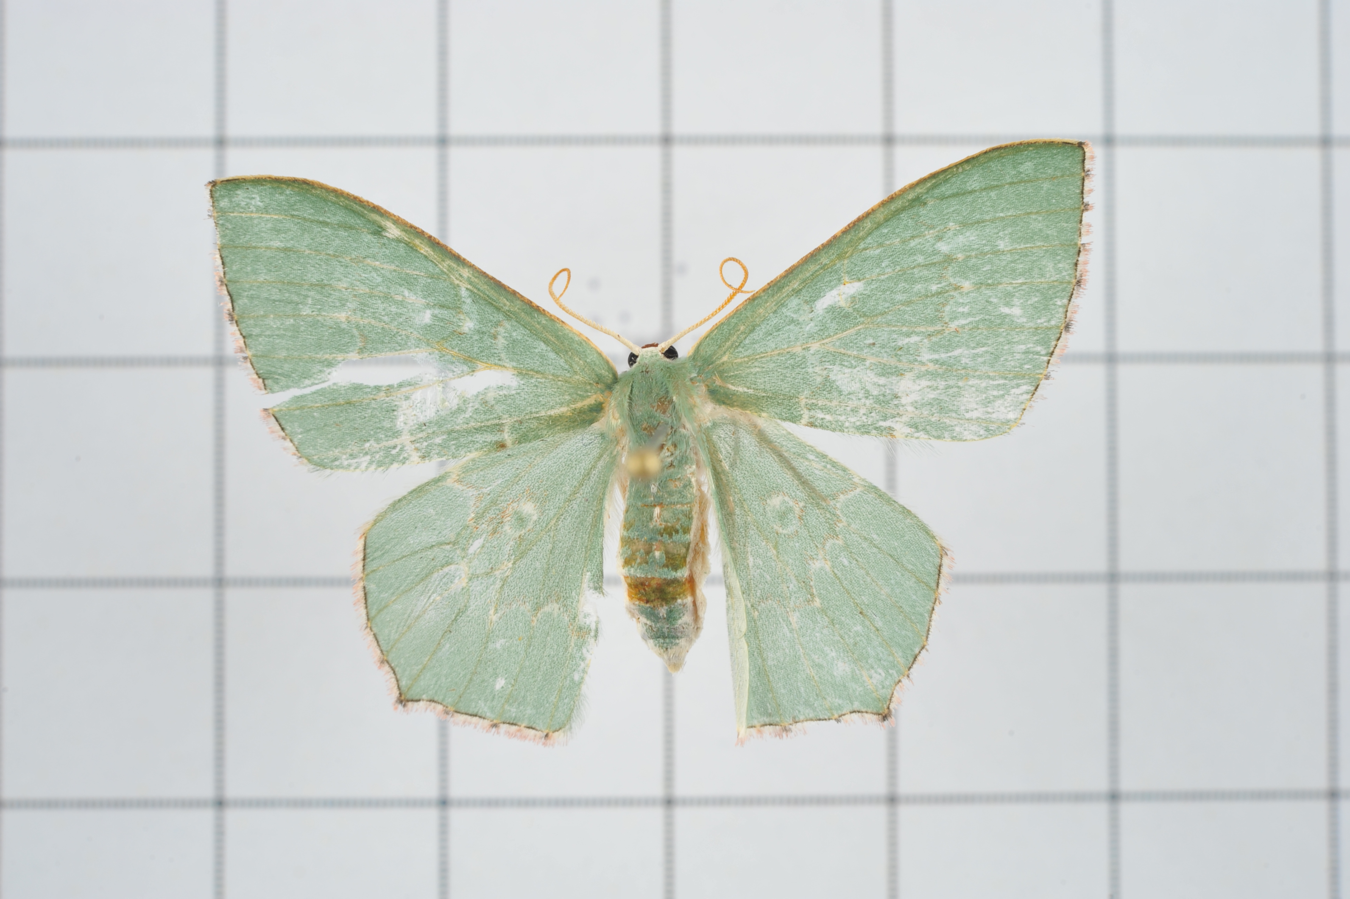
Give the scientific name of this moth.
Hemistola orbiculosa
